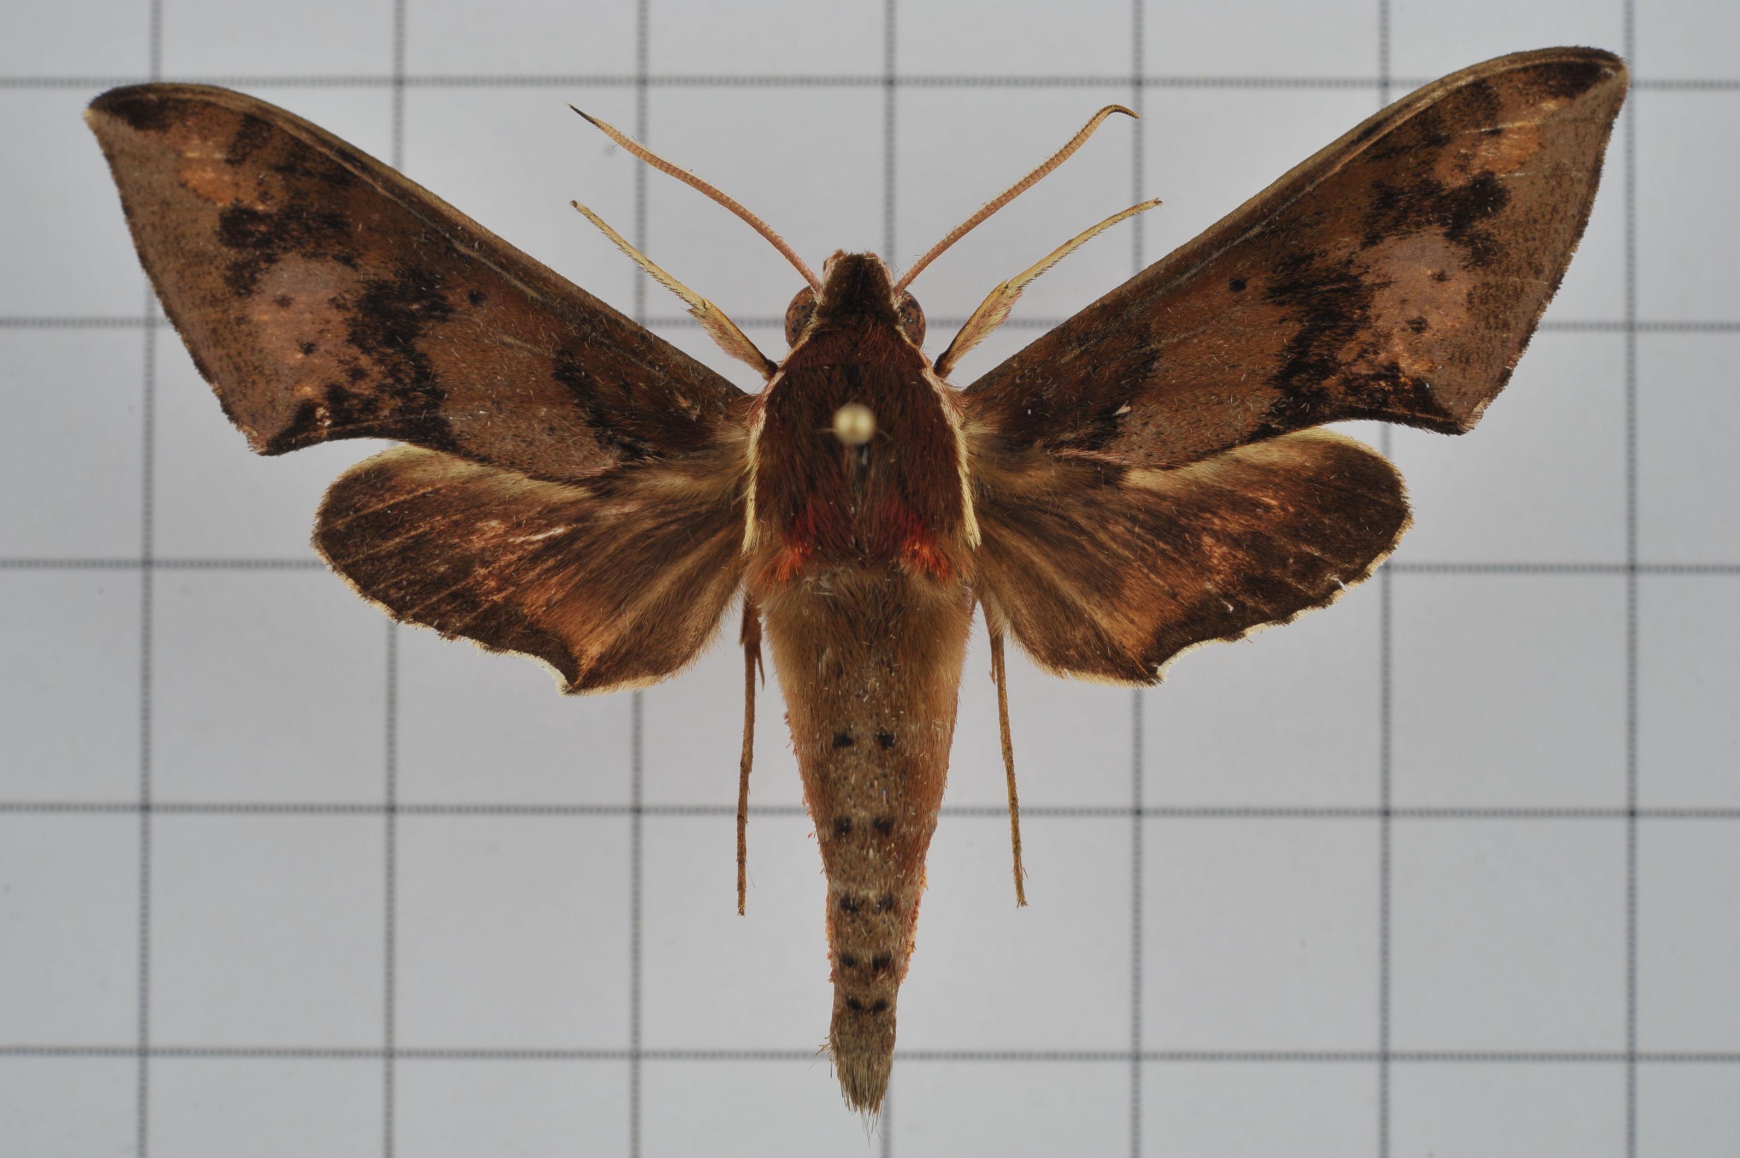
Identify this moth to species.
Rhagastis binoculata
